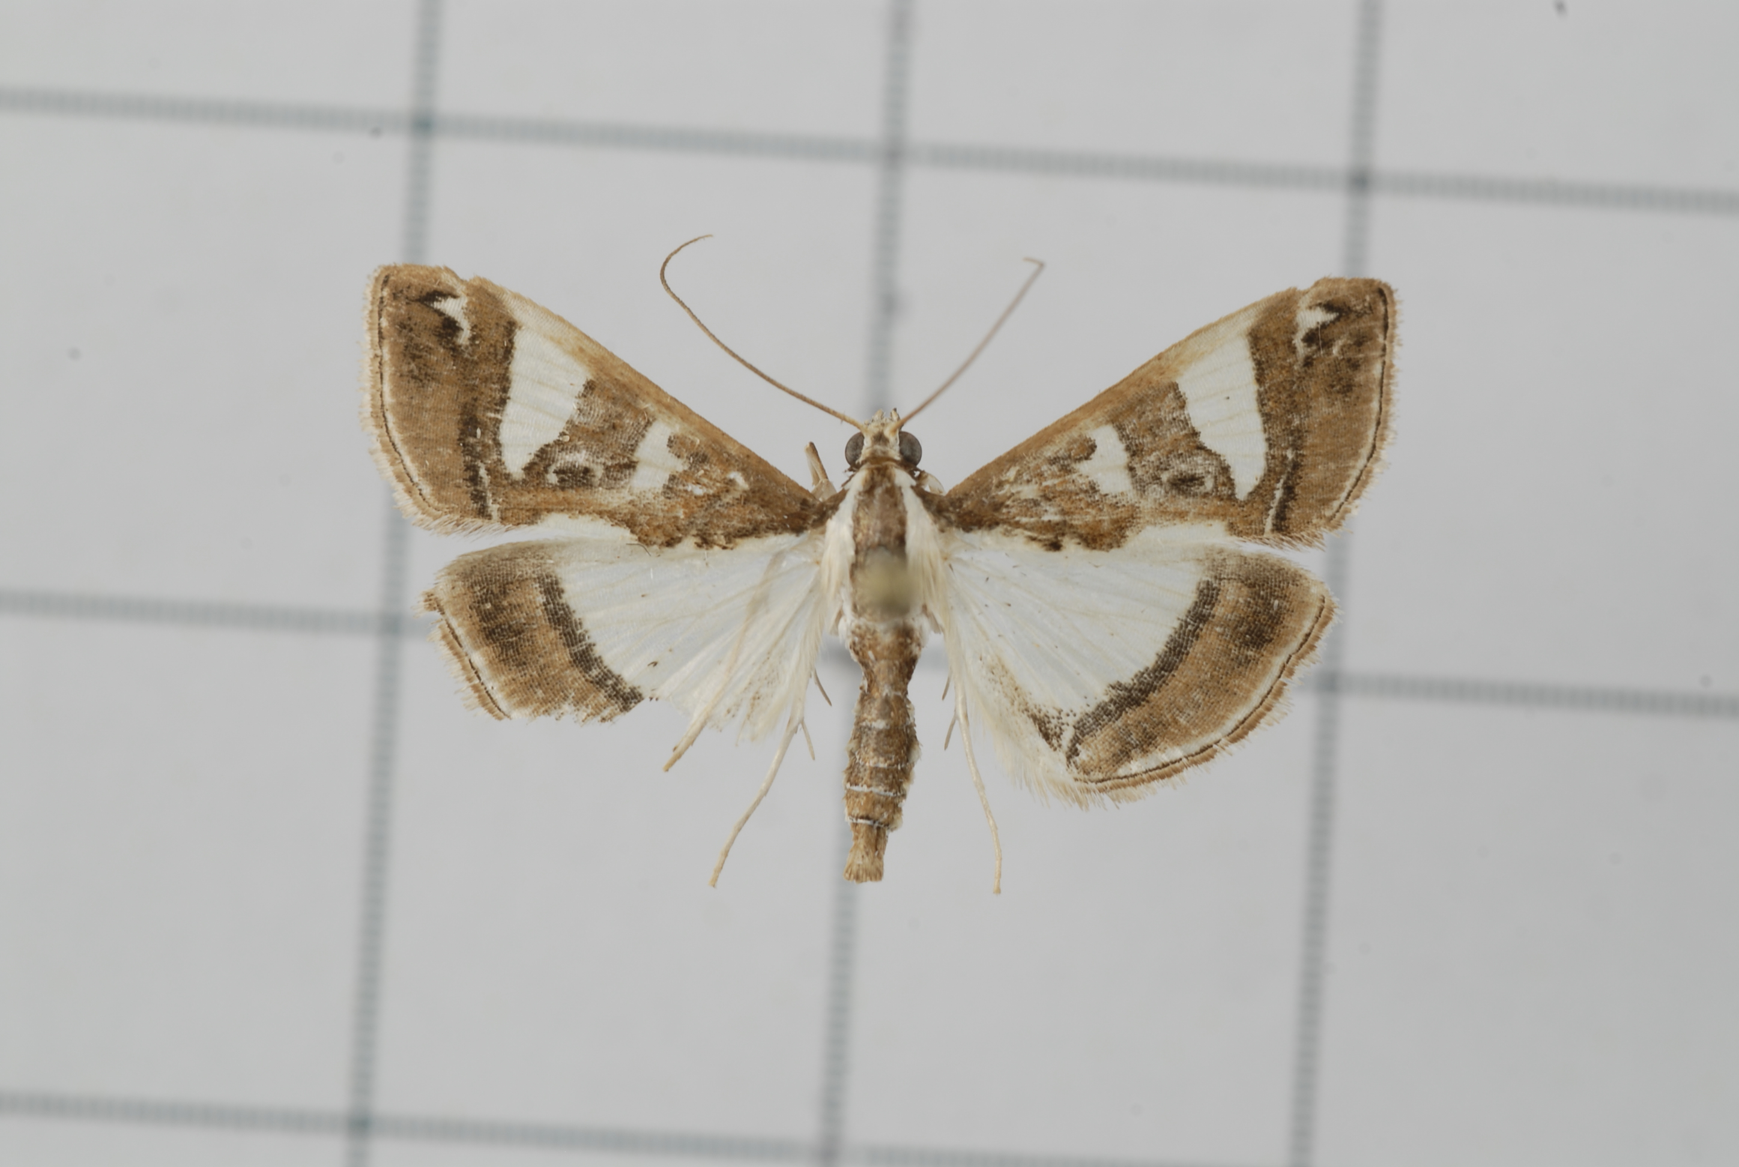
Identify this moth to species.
Glyphodes pyloalis
